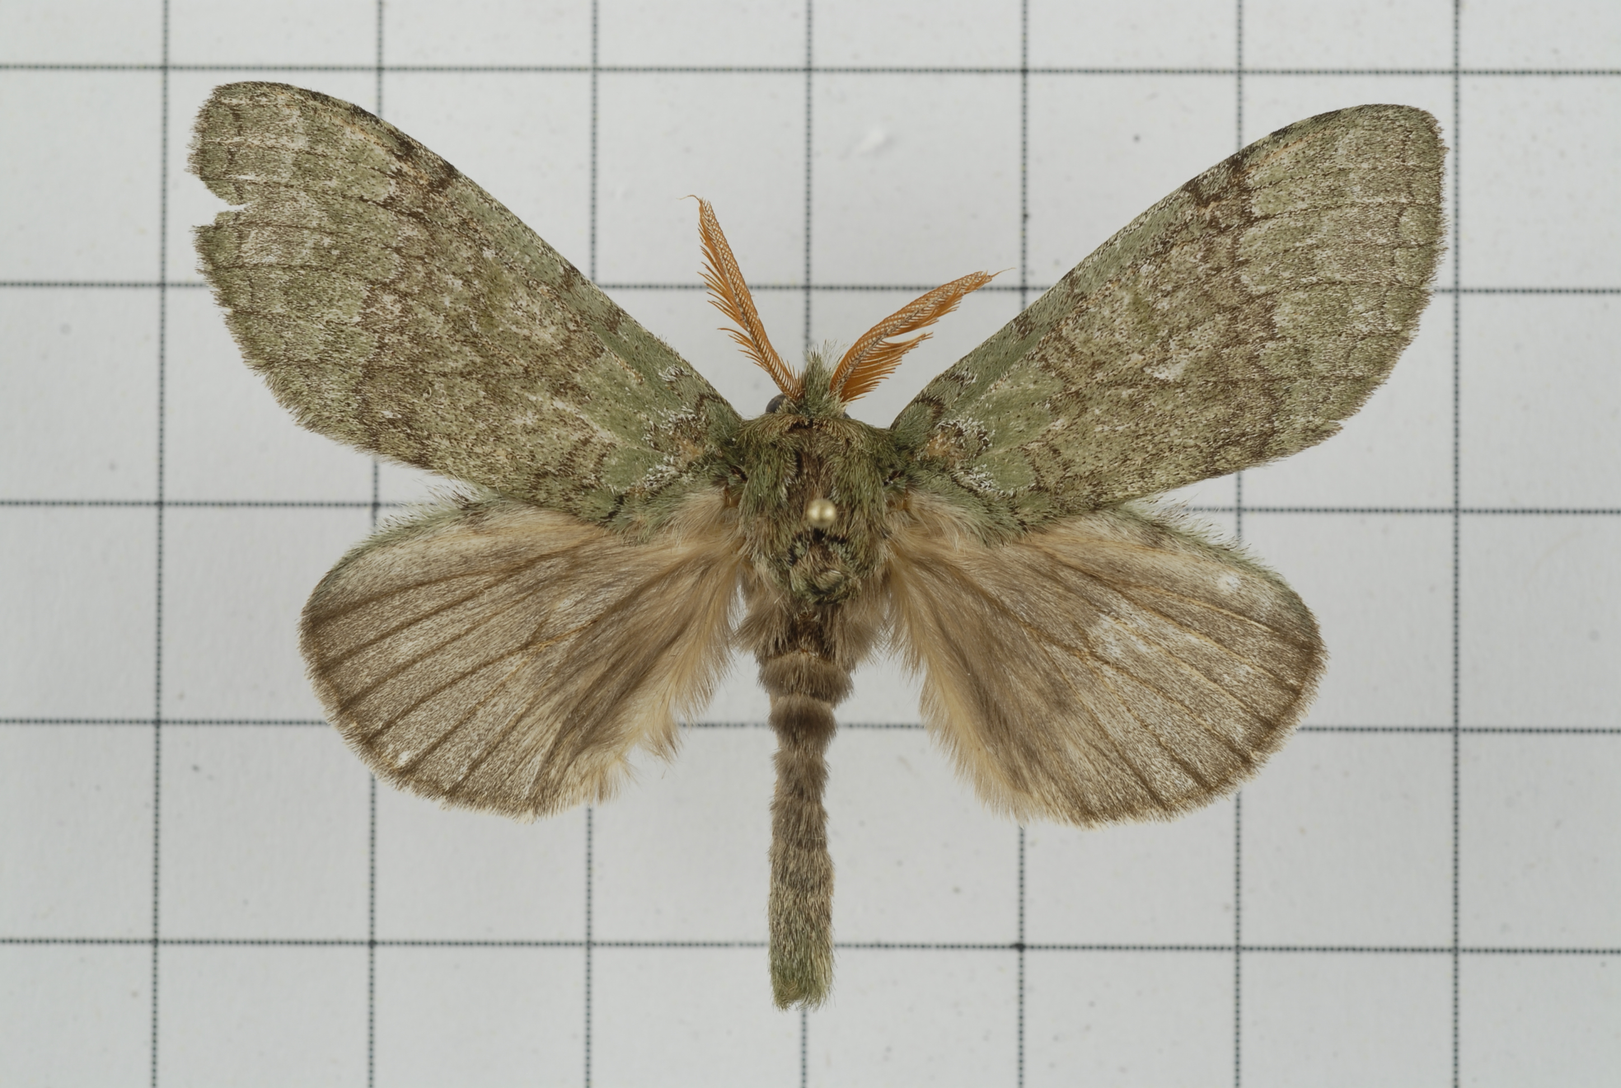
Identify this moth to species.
Netria multispinae multispinae
